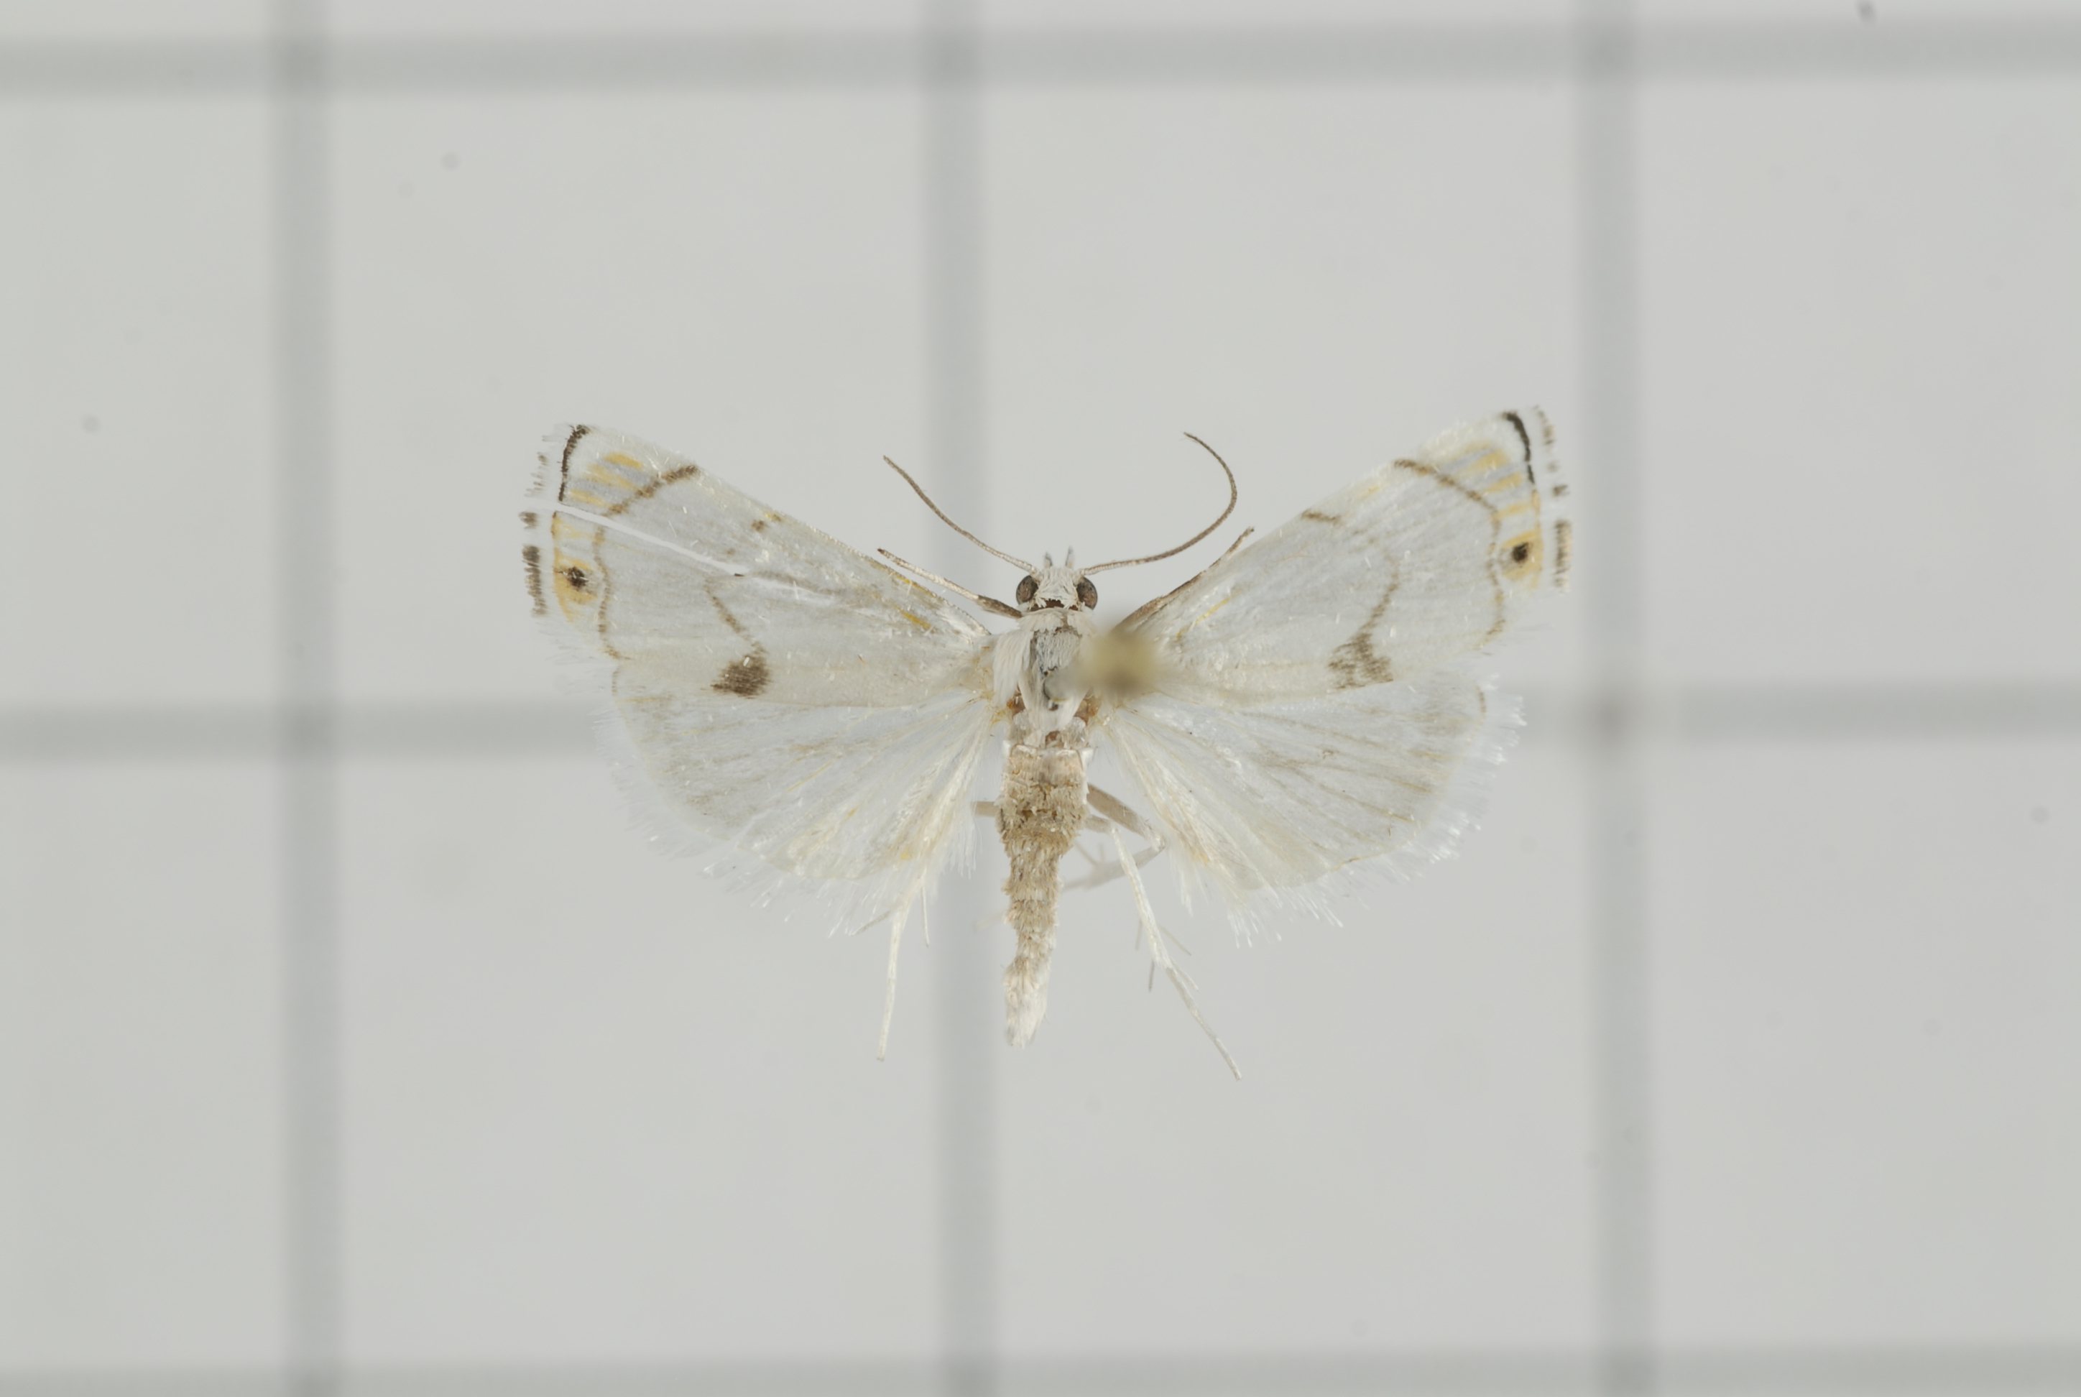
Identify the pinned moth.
Gargela renatusalis
